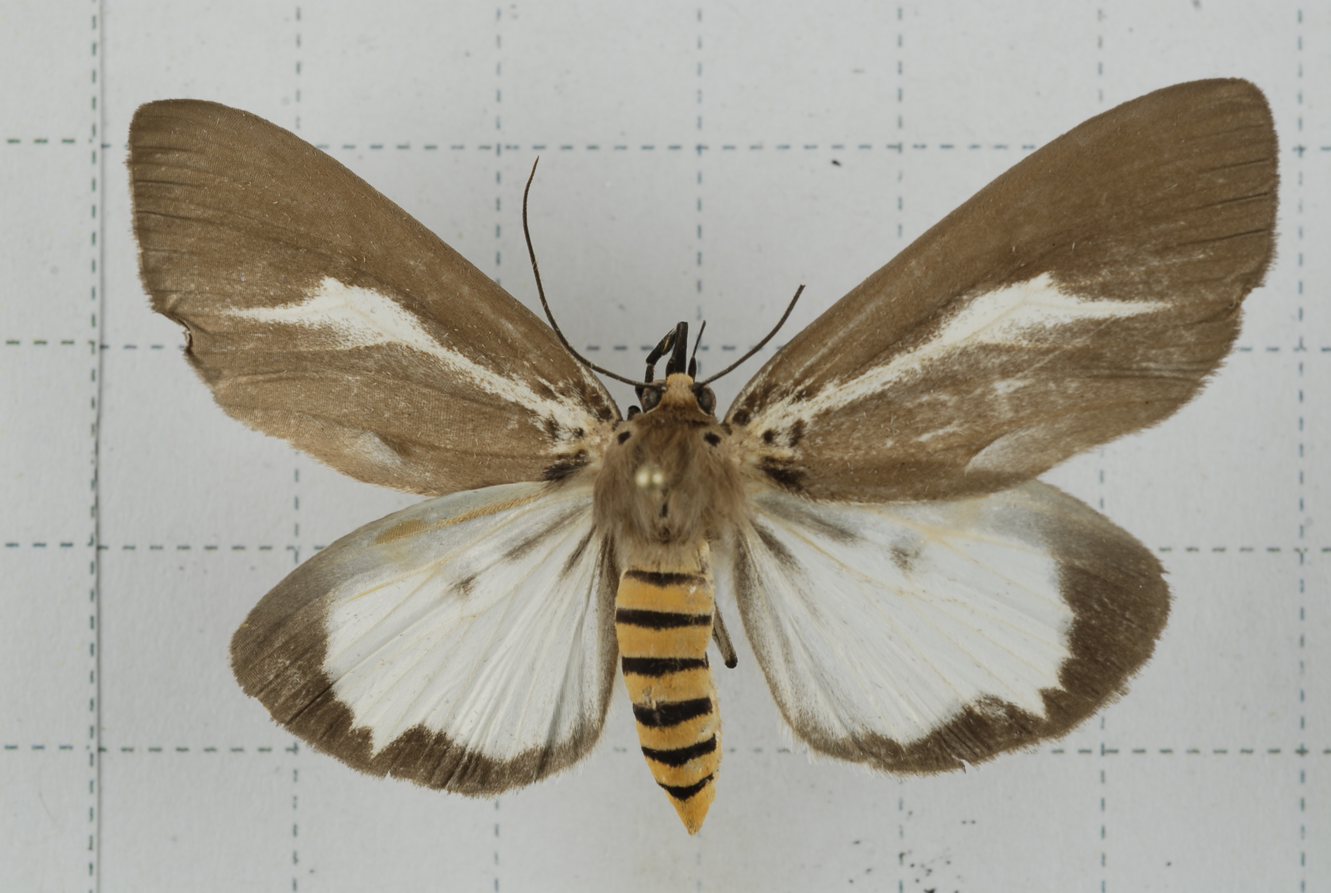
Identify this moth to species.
Asota heliconia zebrina
